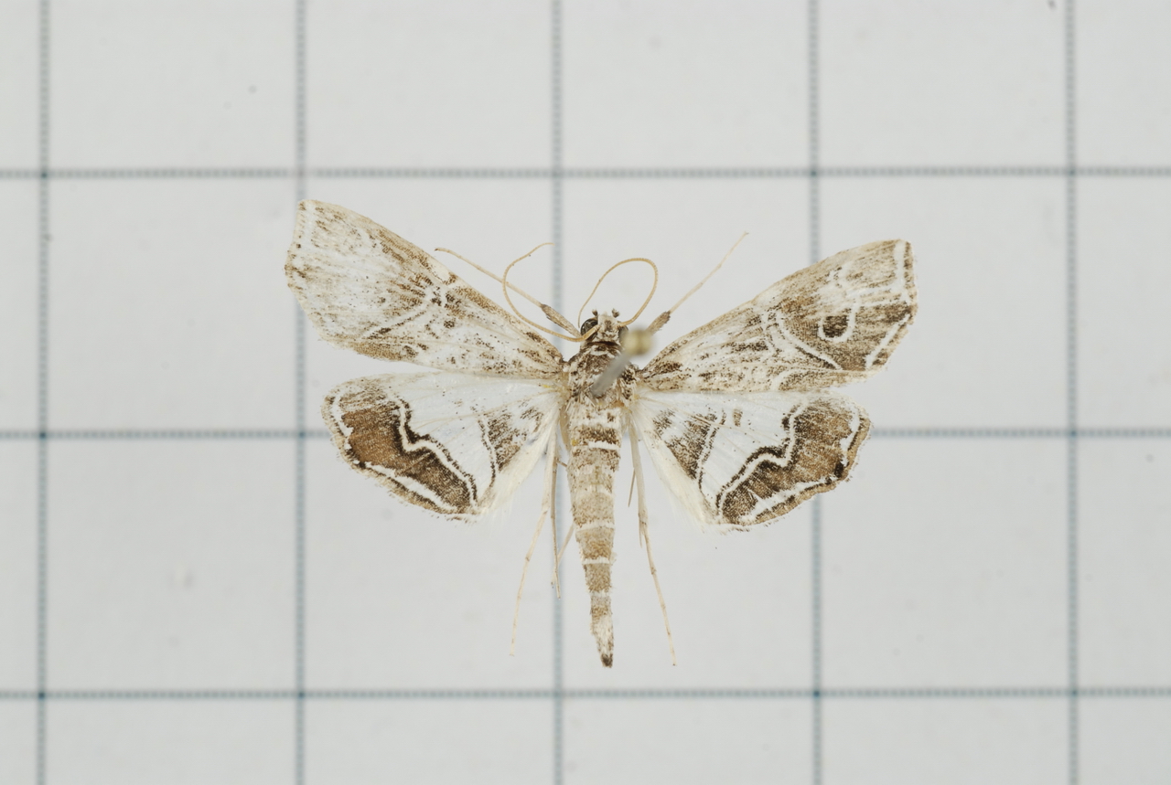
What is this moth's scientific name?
Paracymoriza vagalis
